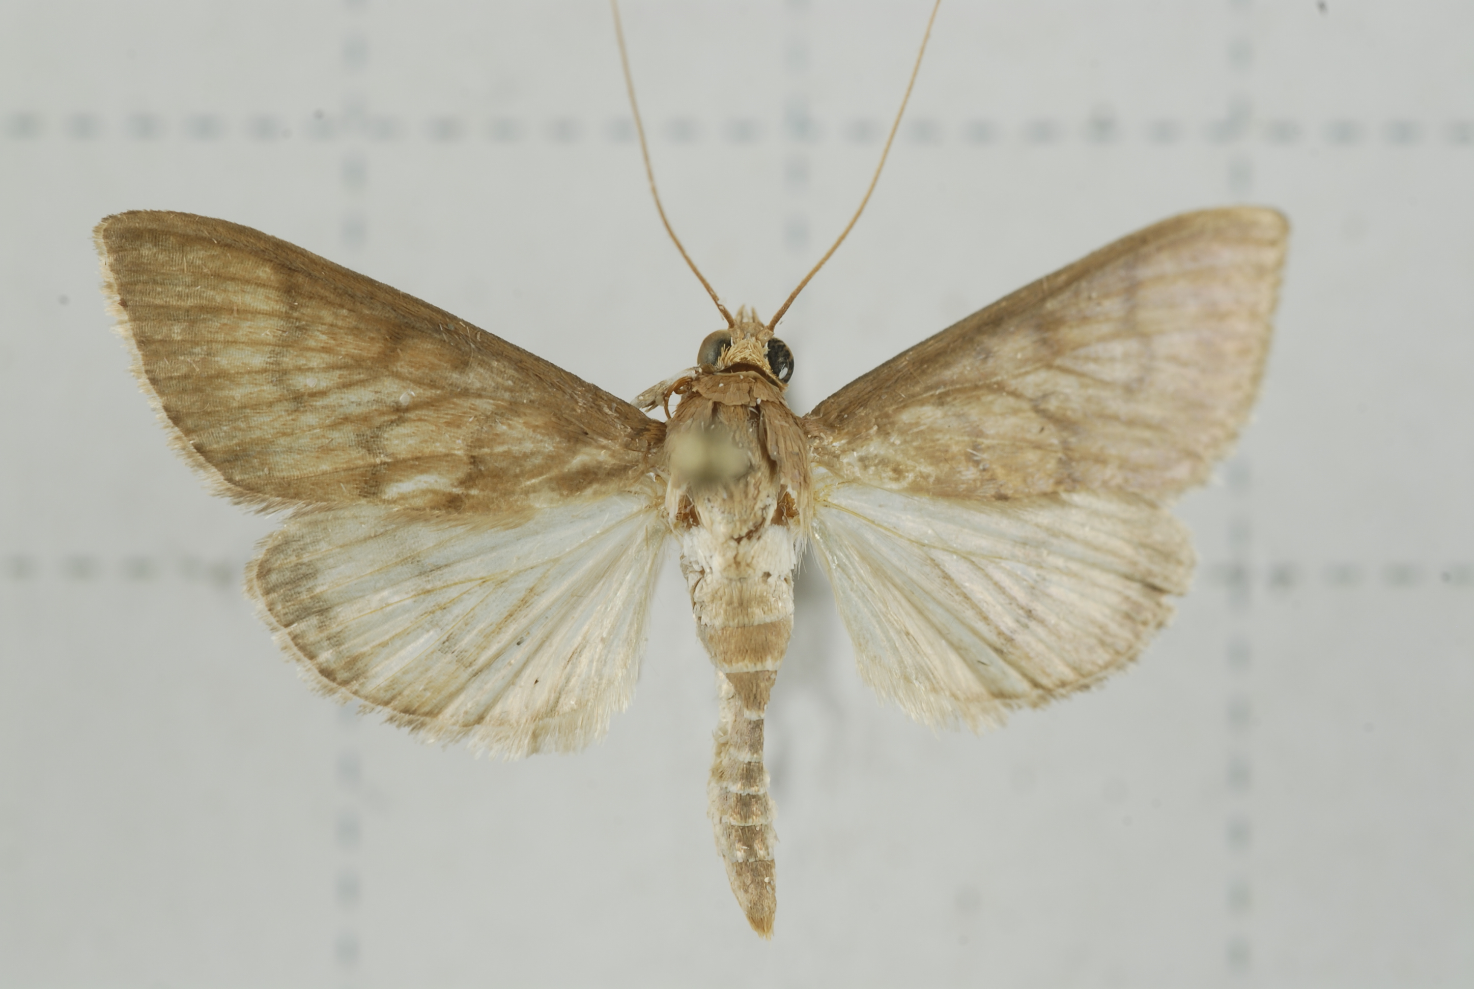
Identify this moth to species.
Crypsiptya coclesalis
